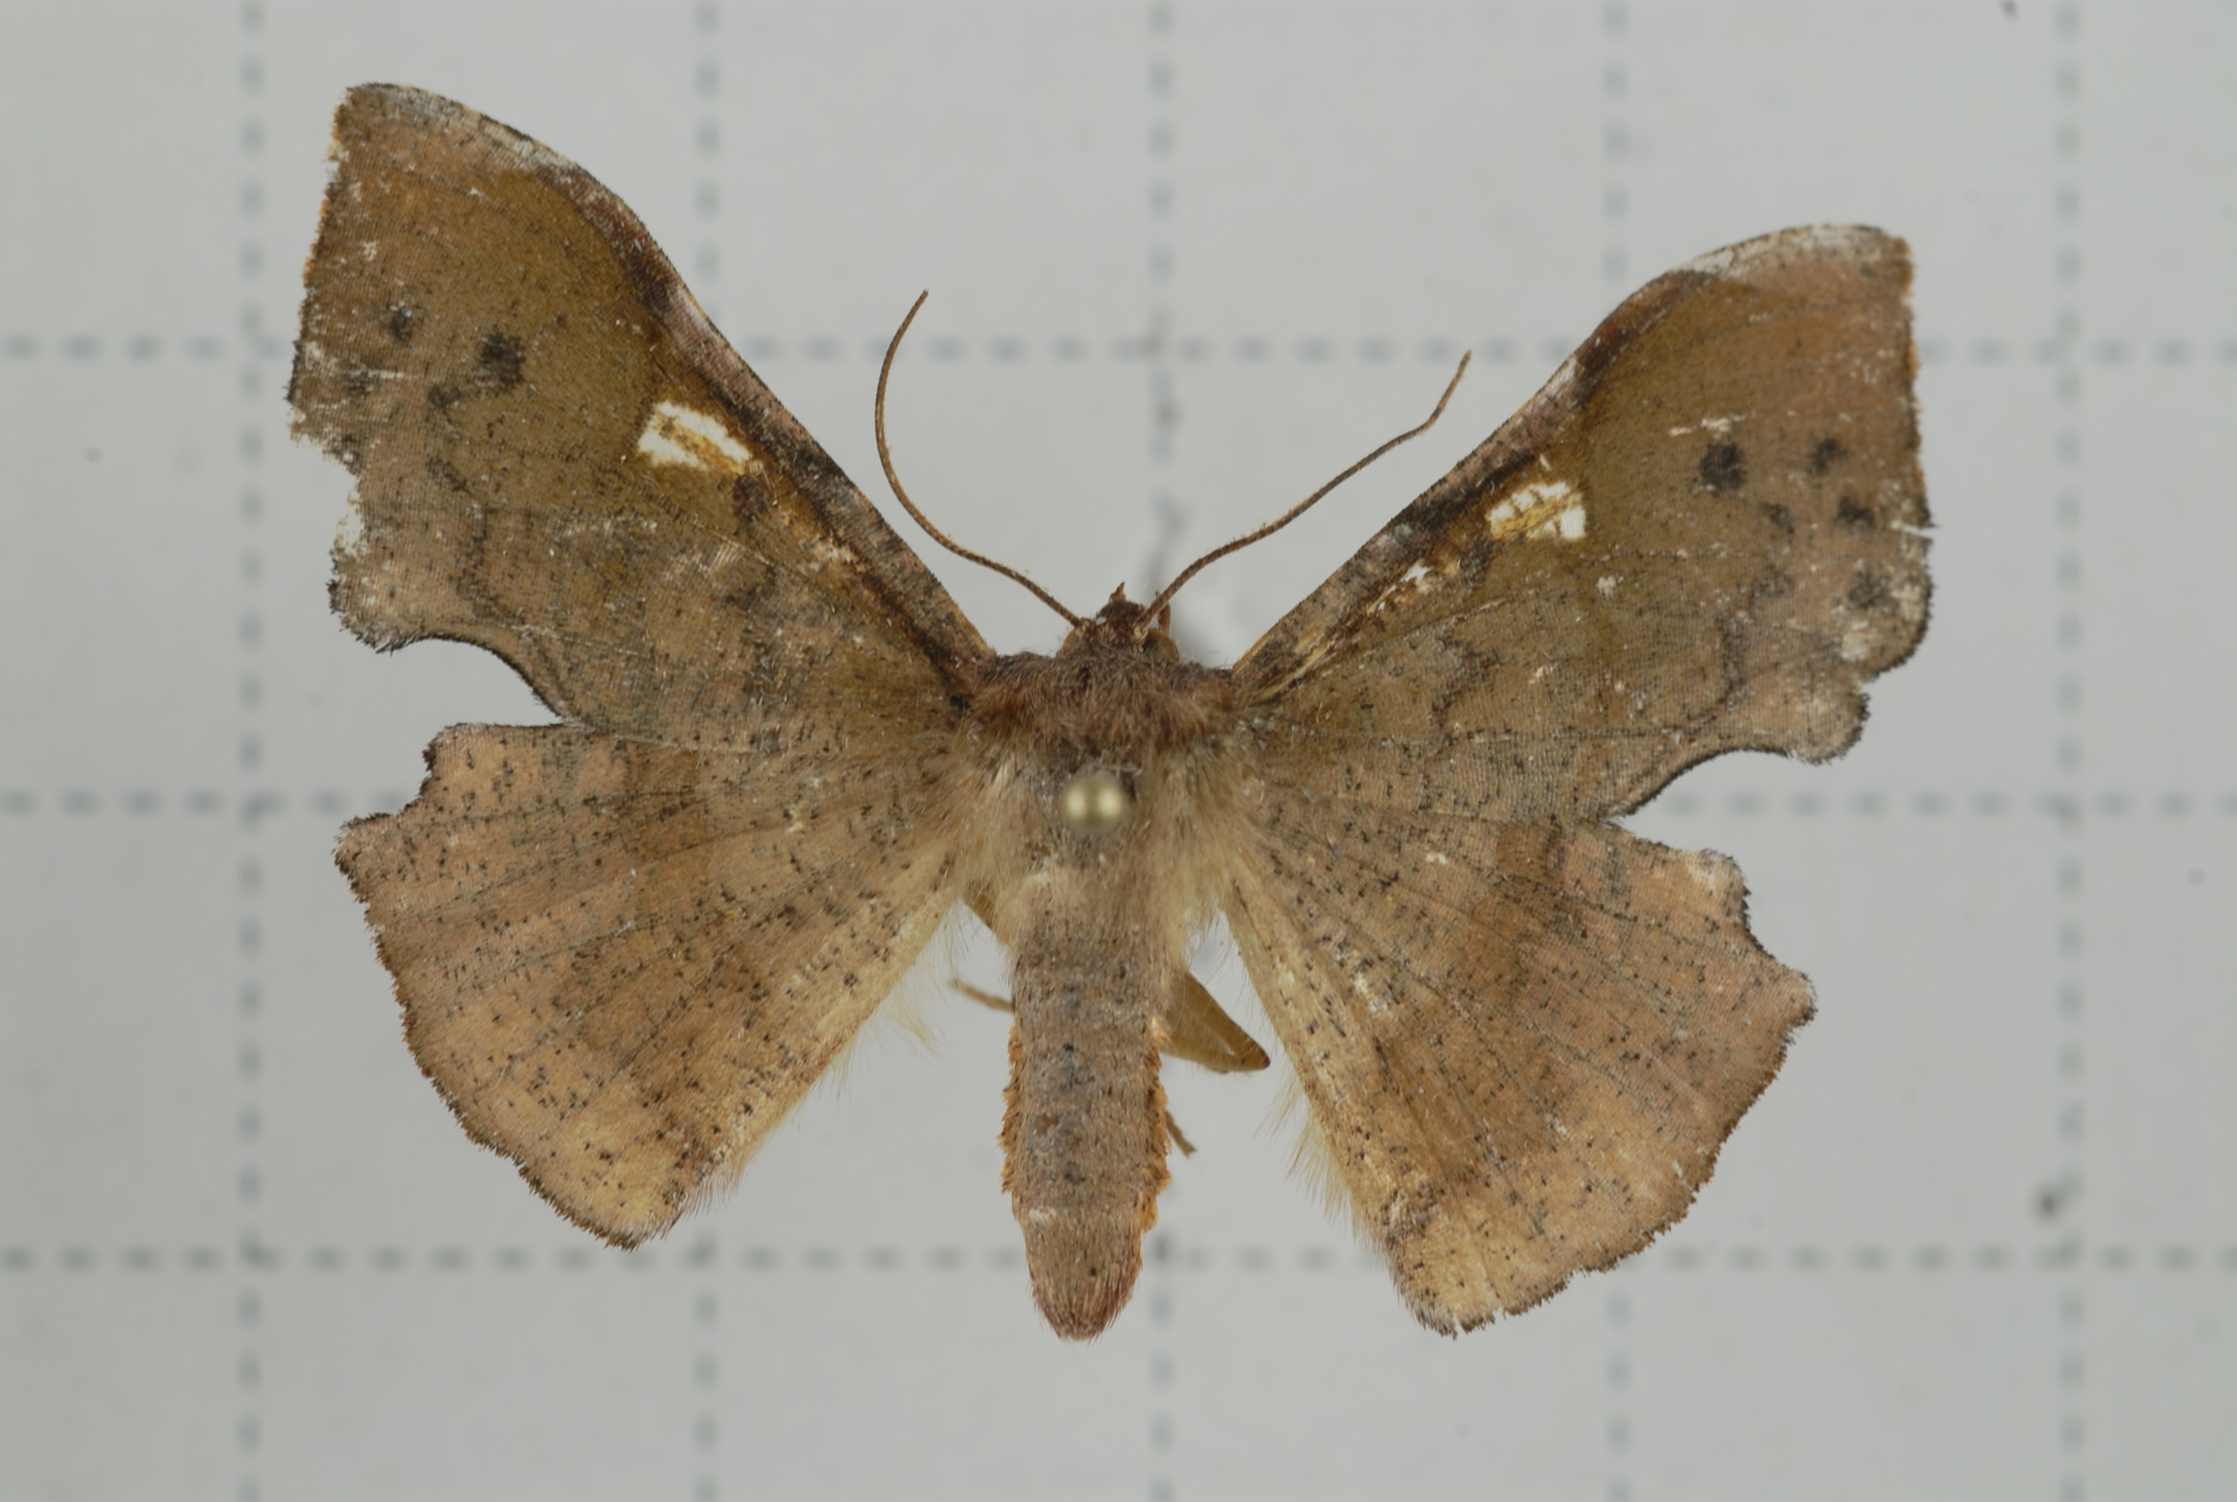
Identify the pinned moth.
Fascellina chromataria
